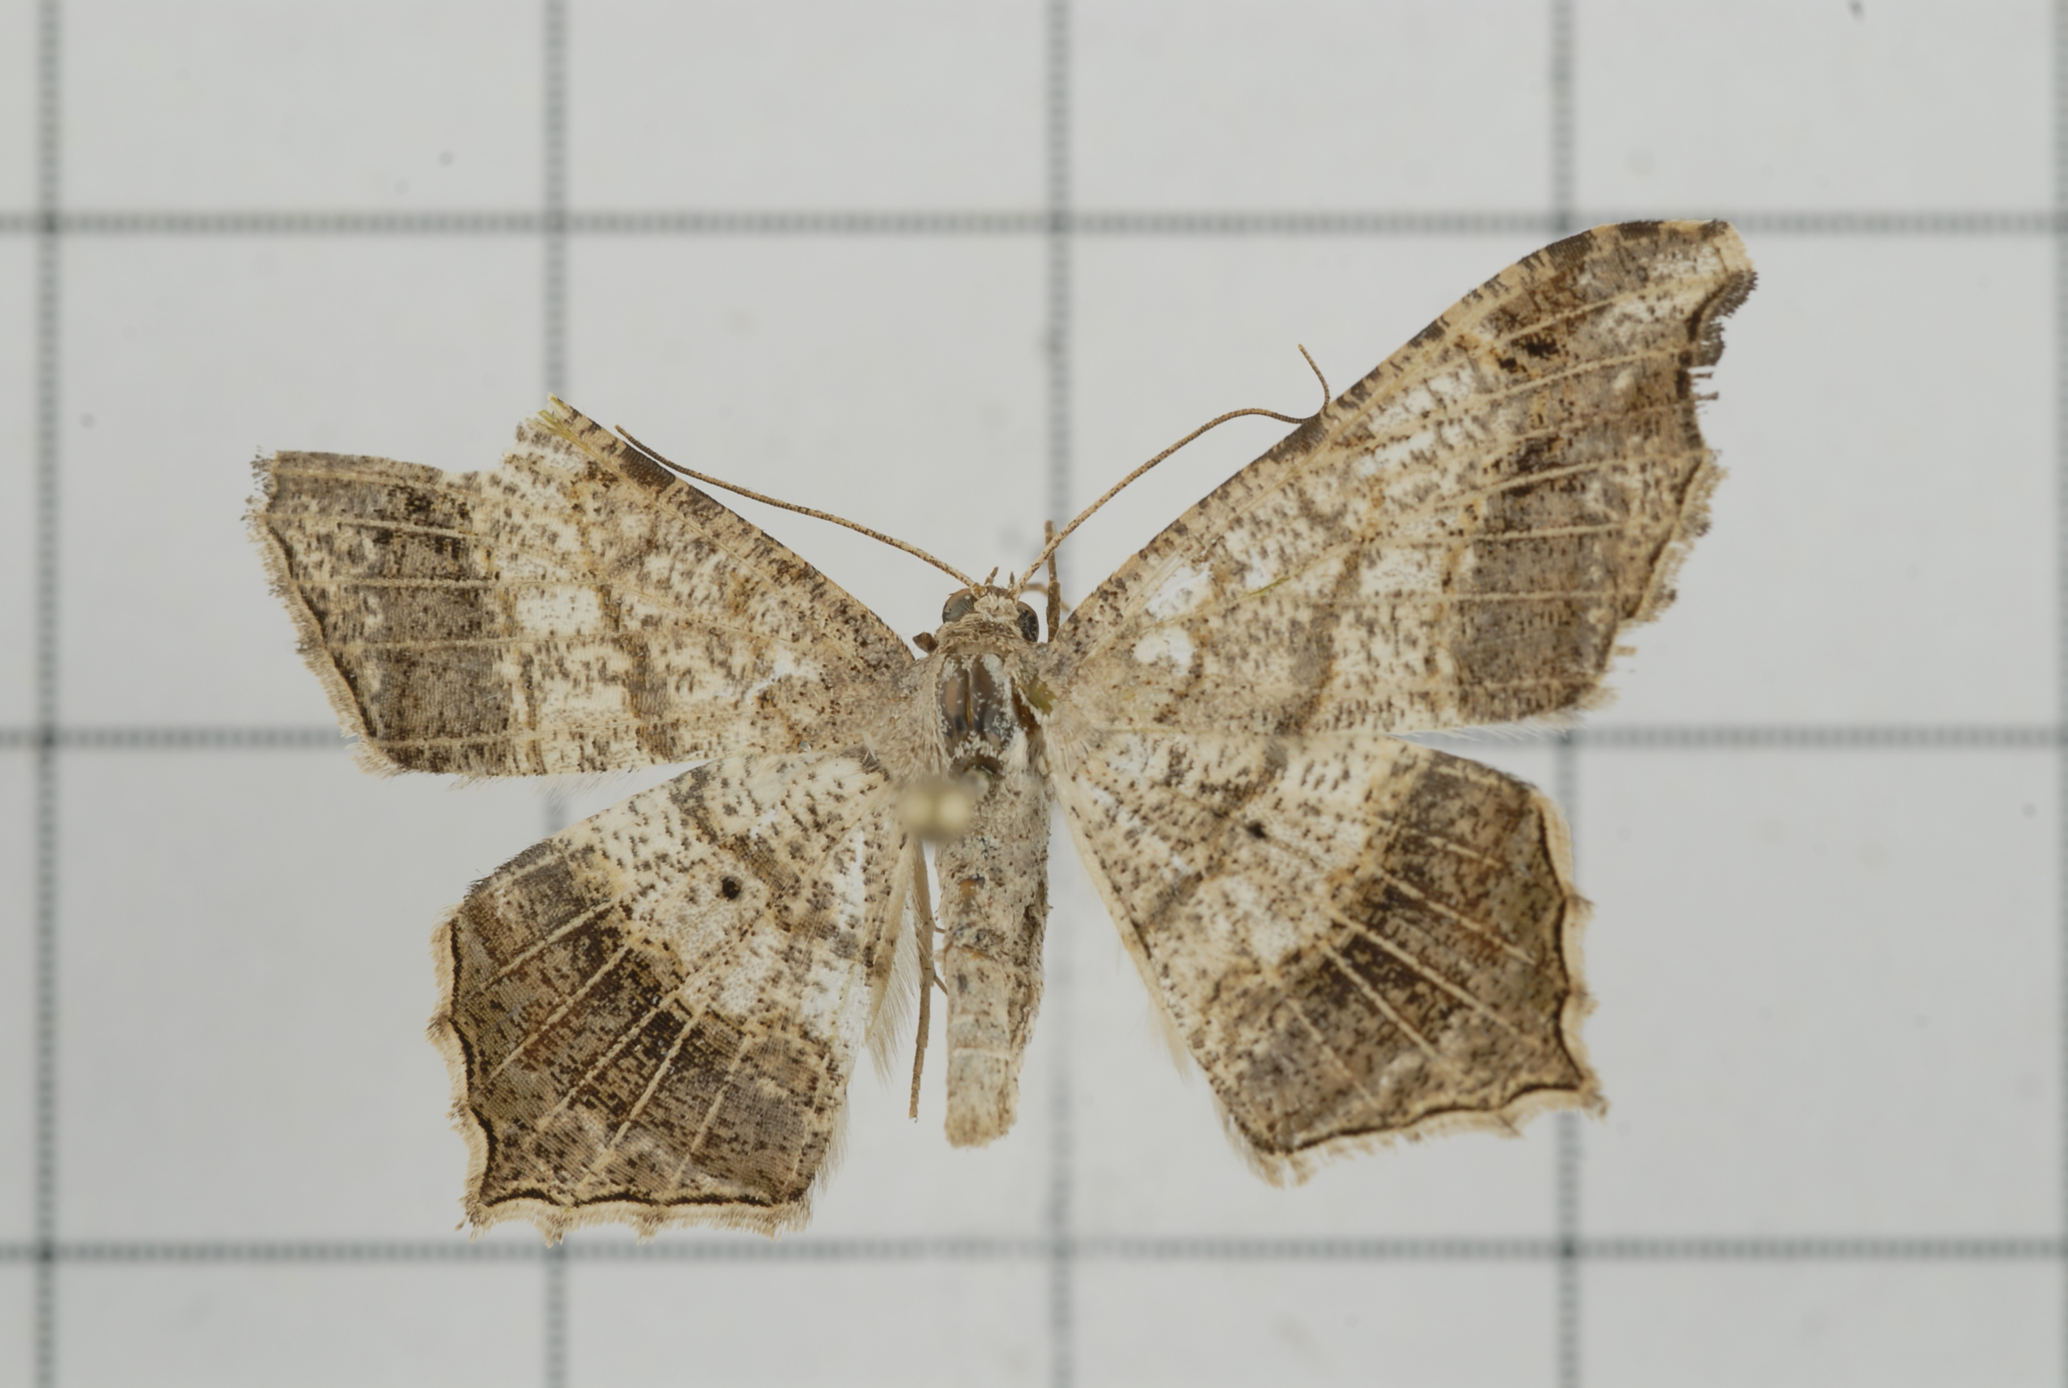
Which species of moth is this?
Chiasmia emersaria
